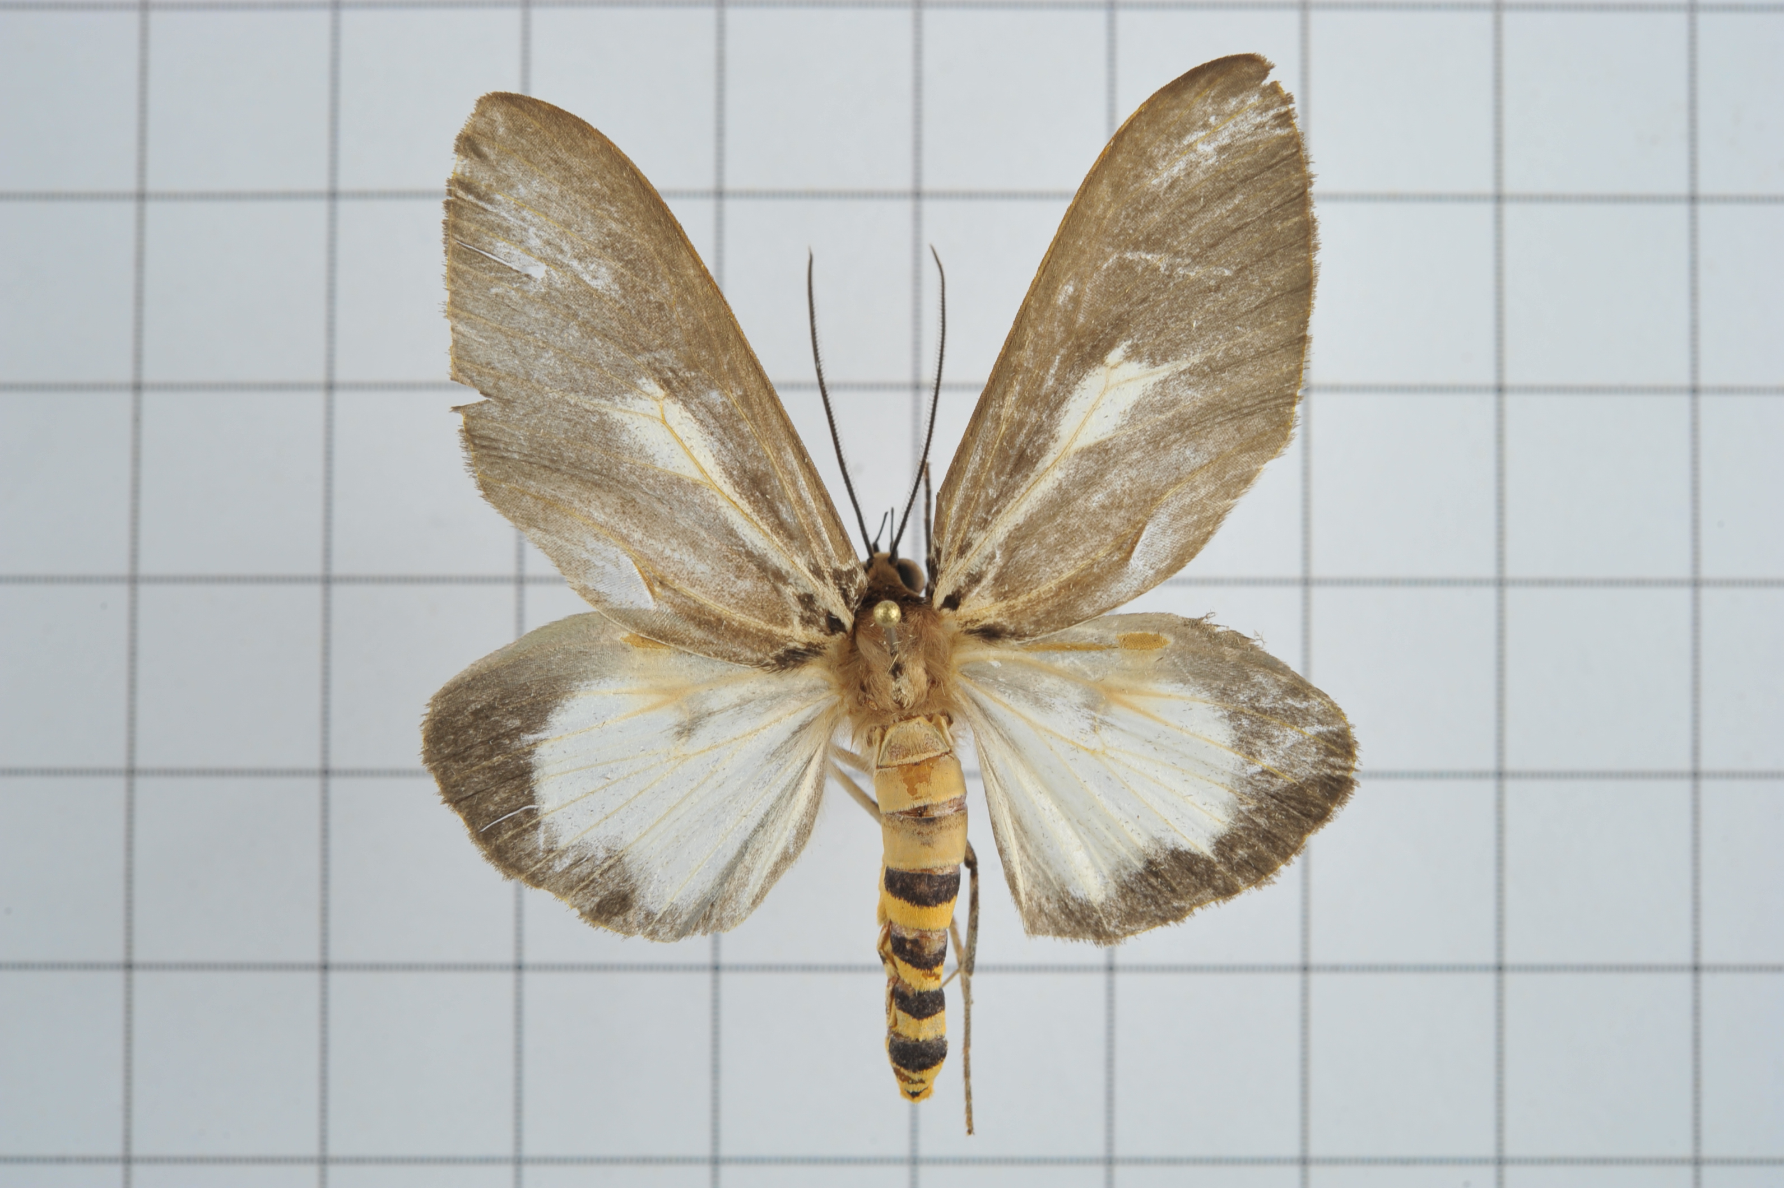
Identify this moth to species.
Asota heliconia zebrina
